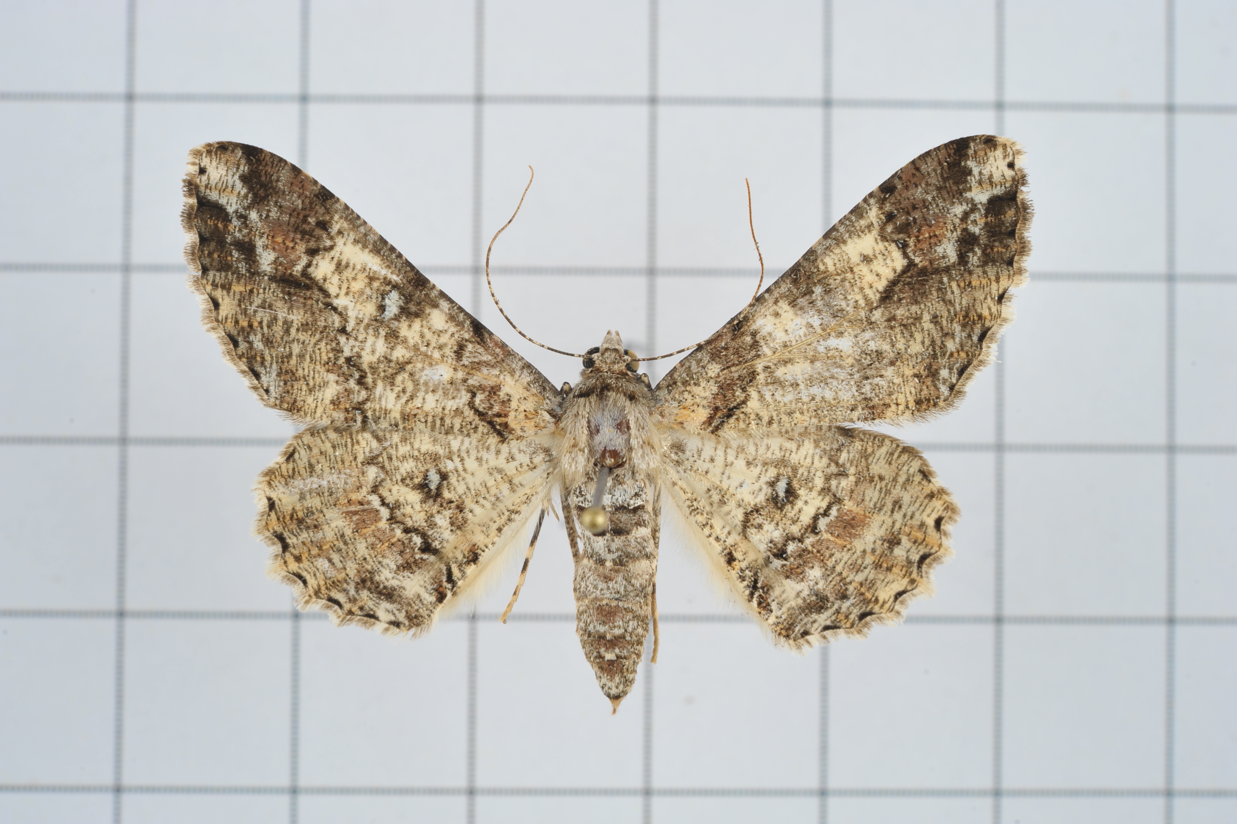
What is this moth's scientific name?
Cleora fraterna
